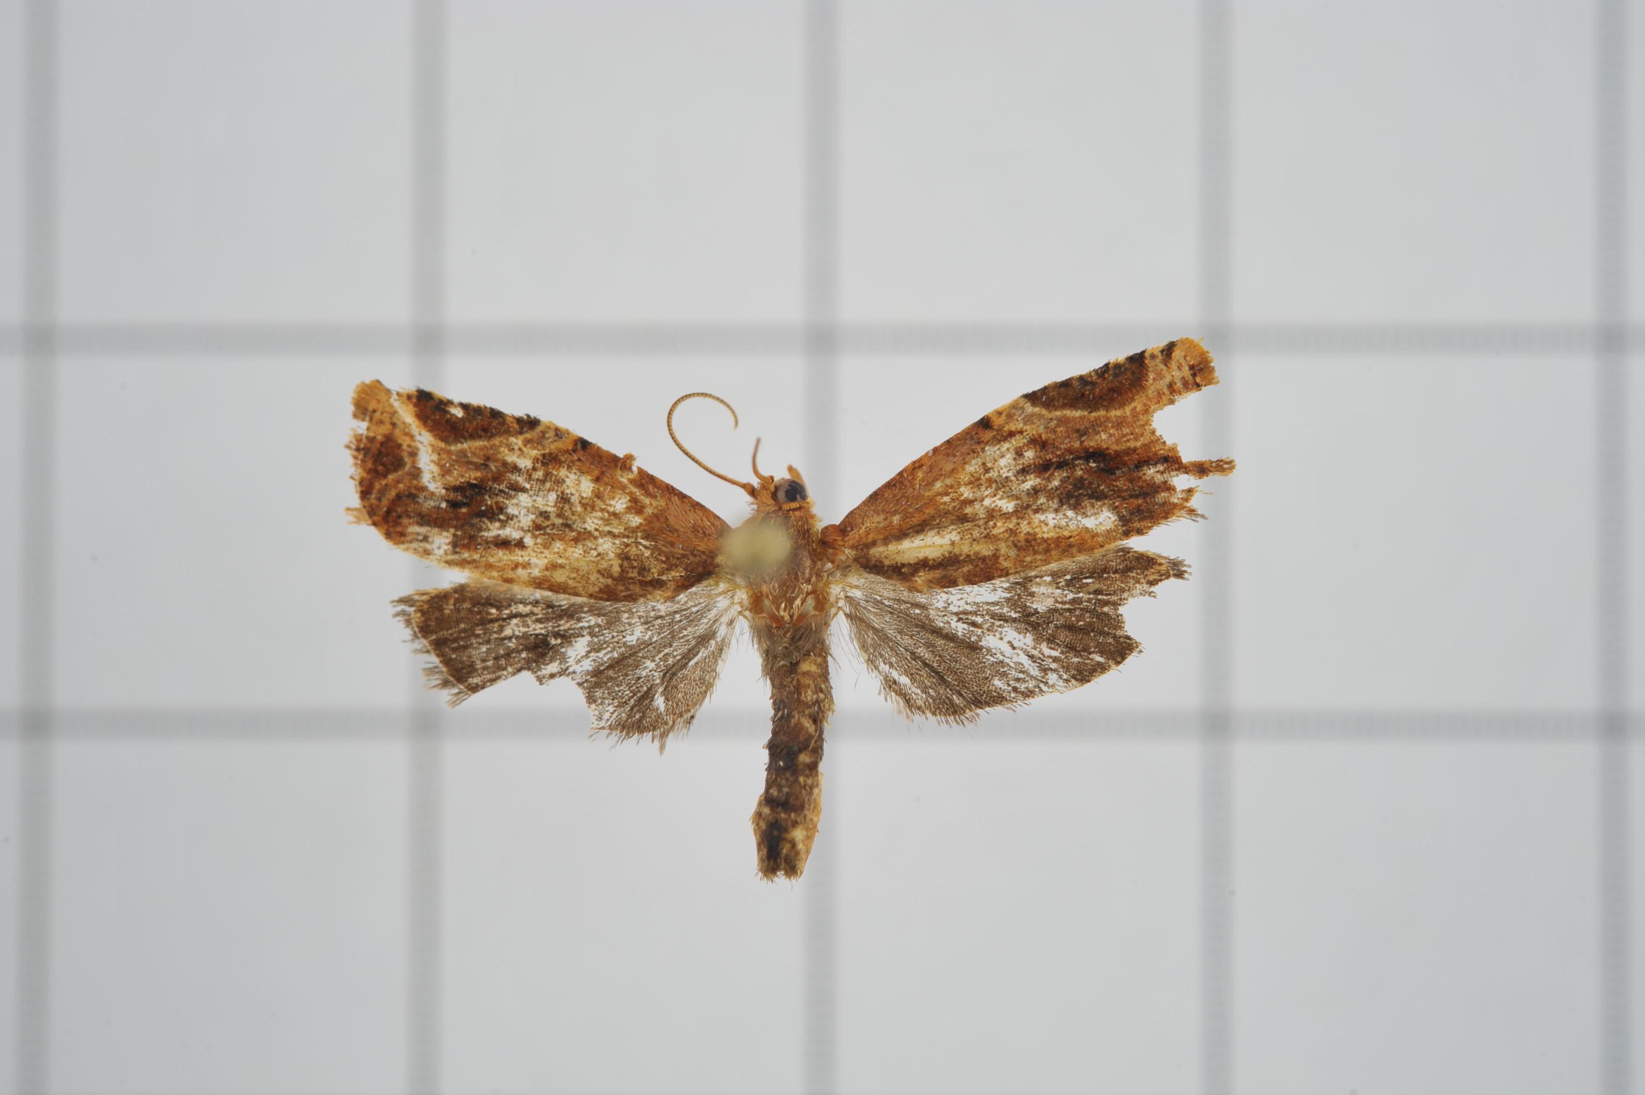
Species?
Isodemis proxima
